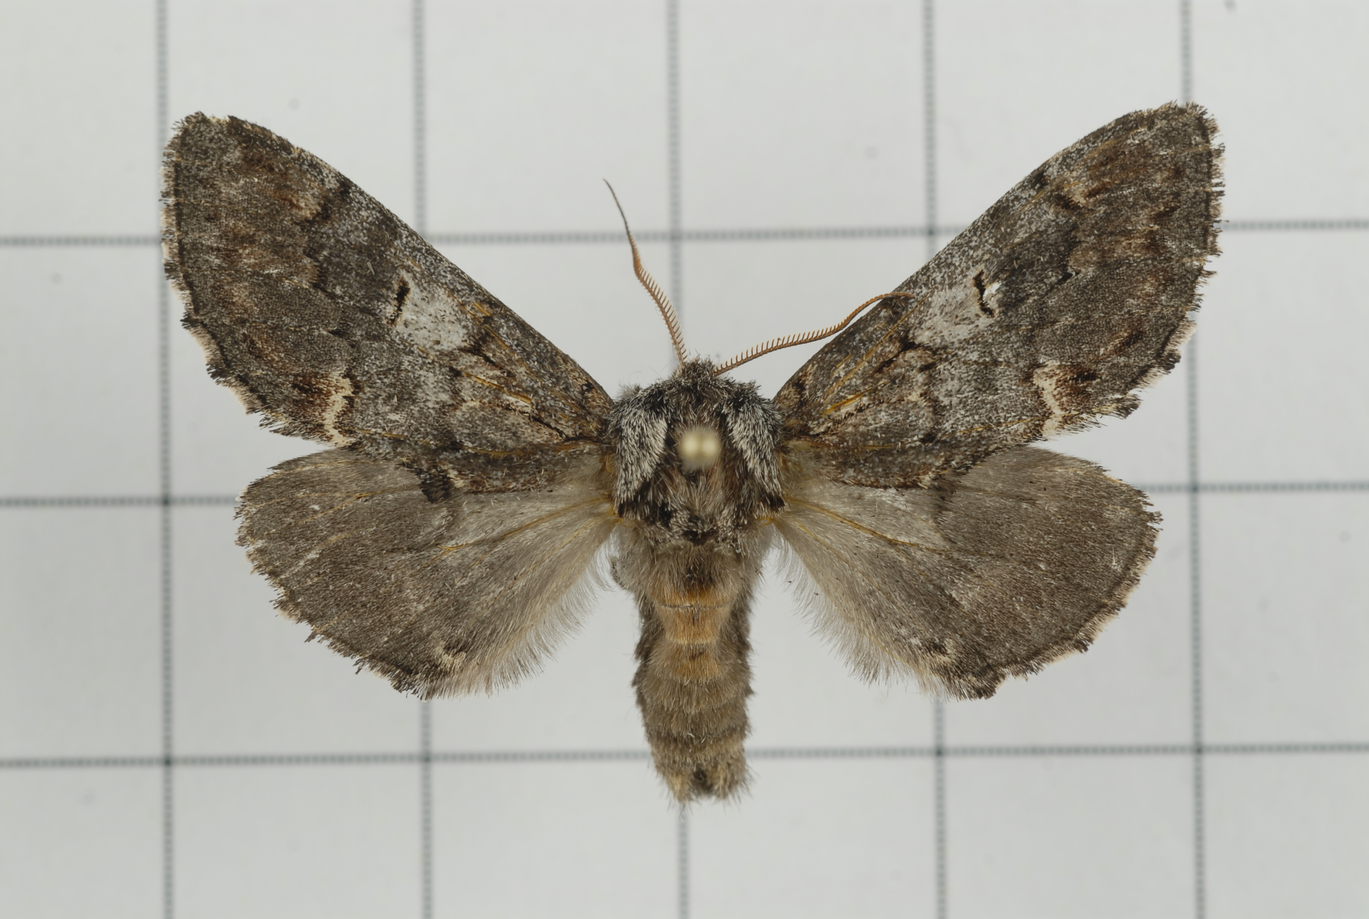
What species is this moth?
Notodonta griseotincta
